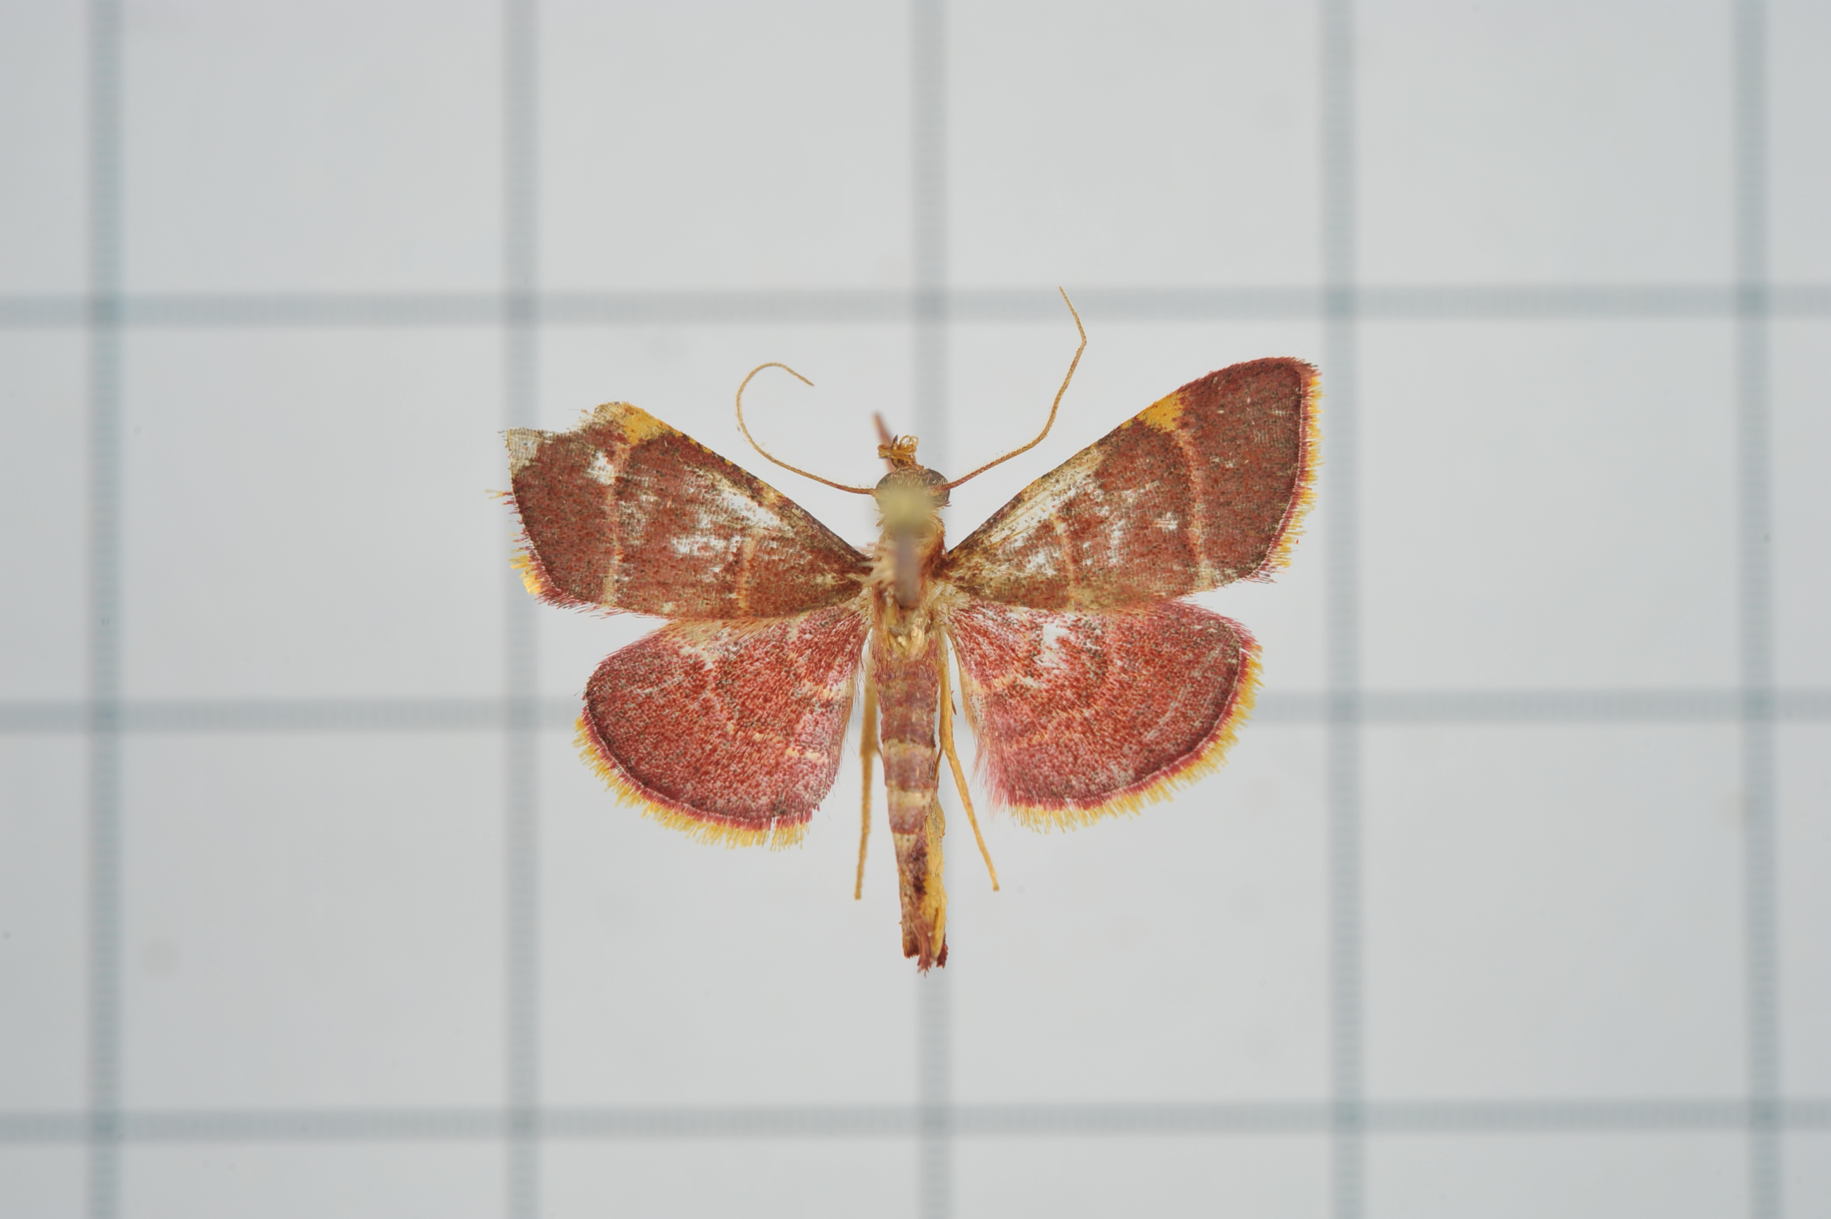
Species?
Herculia pelasgalis
